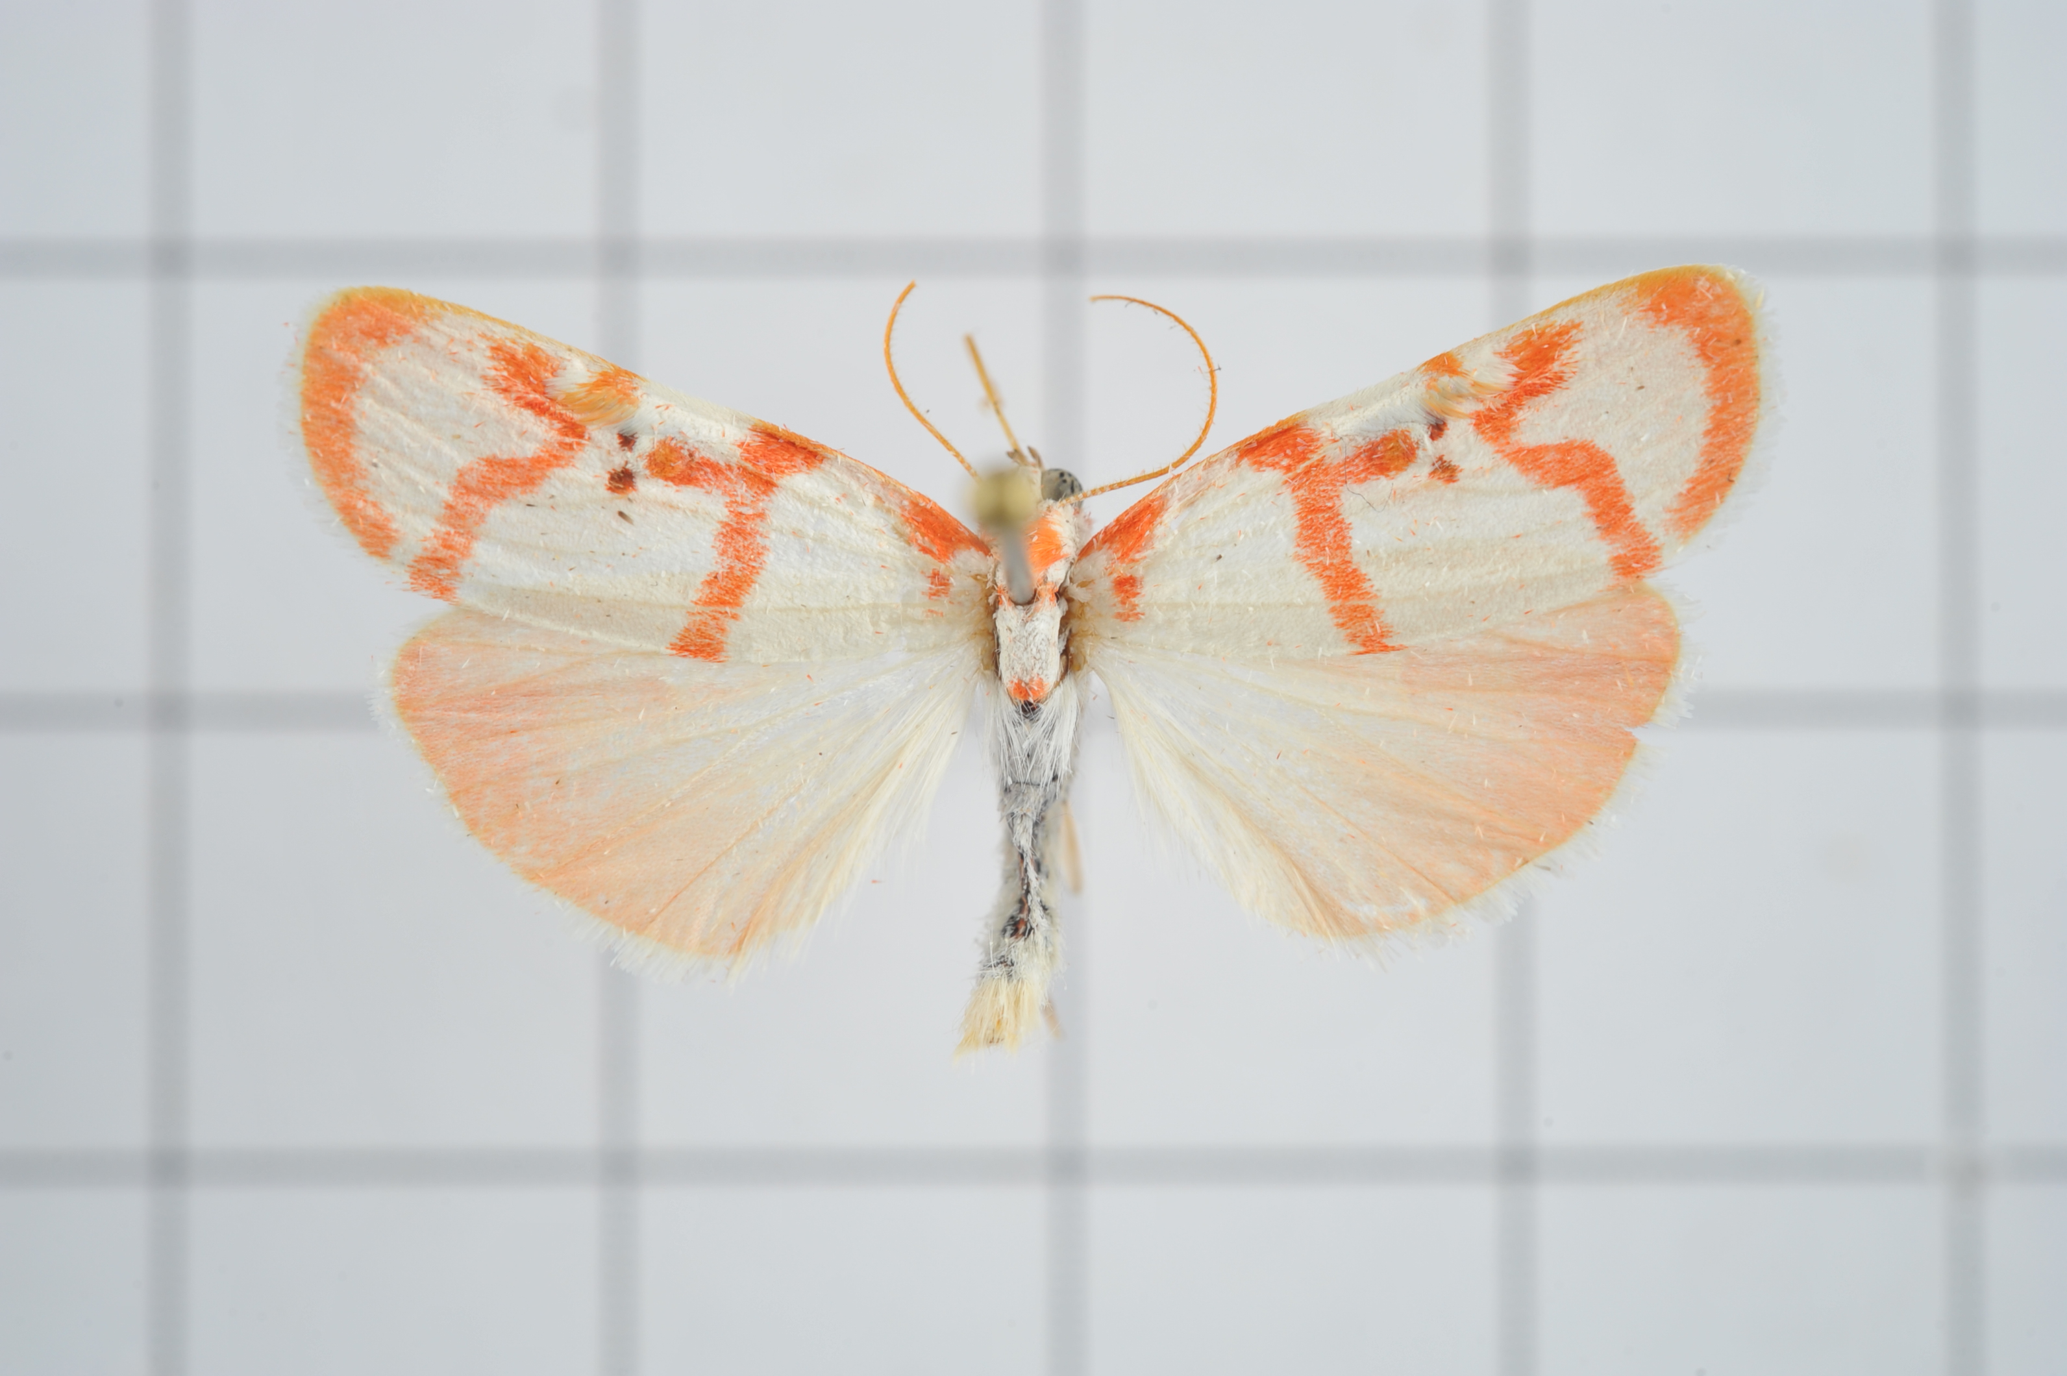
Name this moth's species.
Cyana hamata hamata
